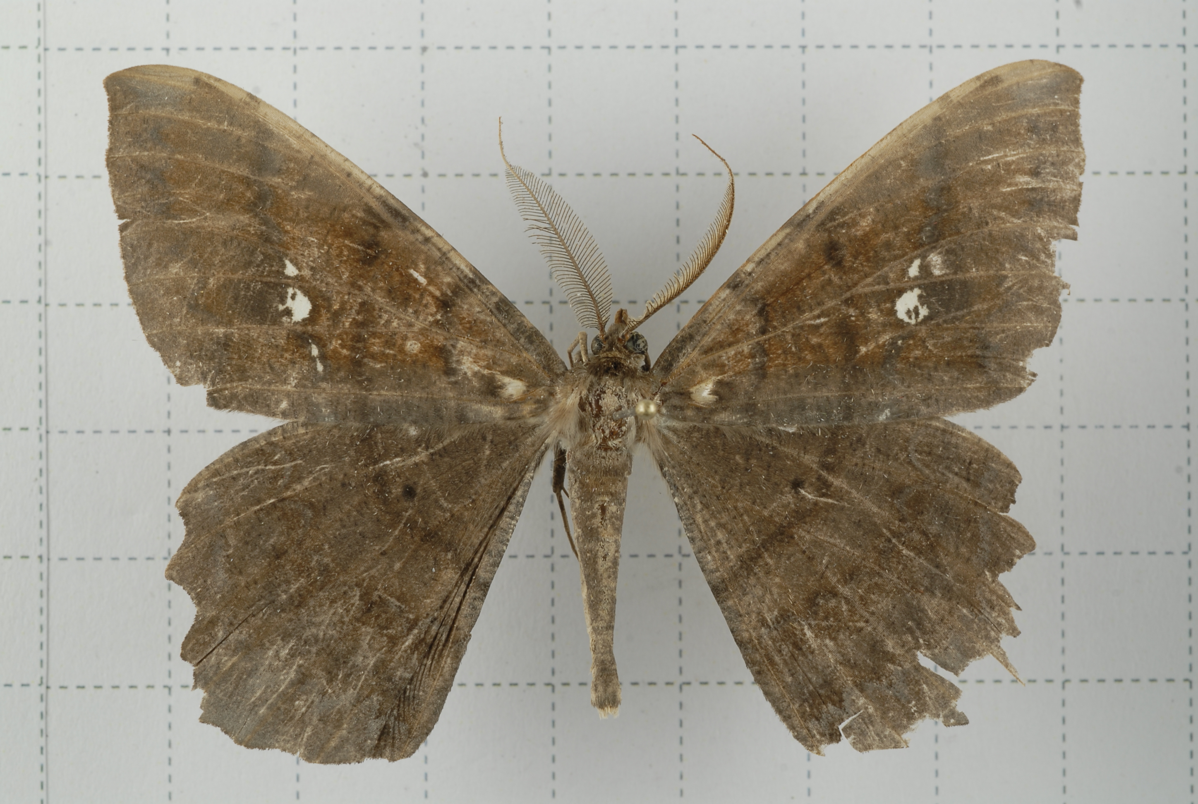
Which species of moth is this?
Amblychia angeronaria
